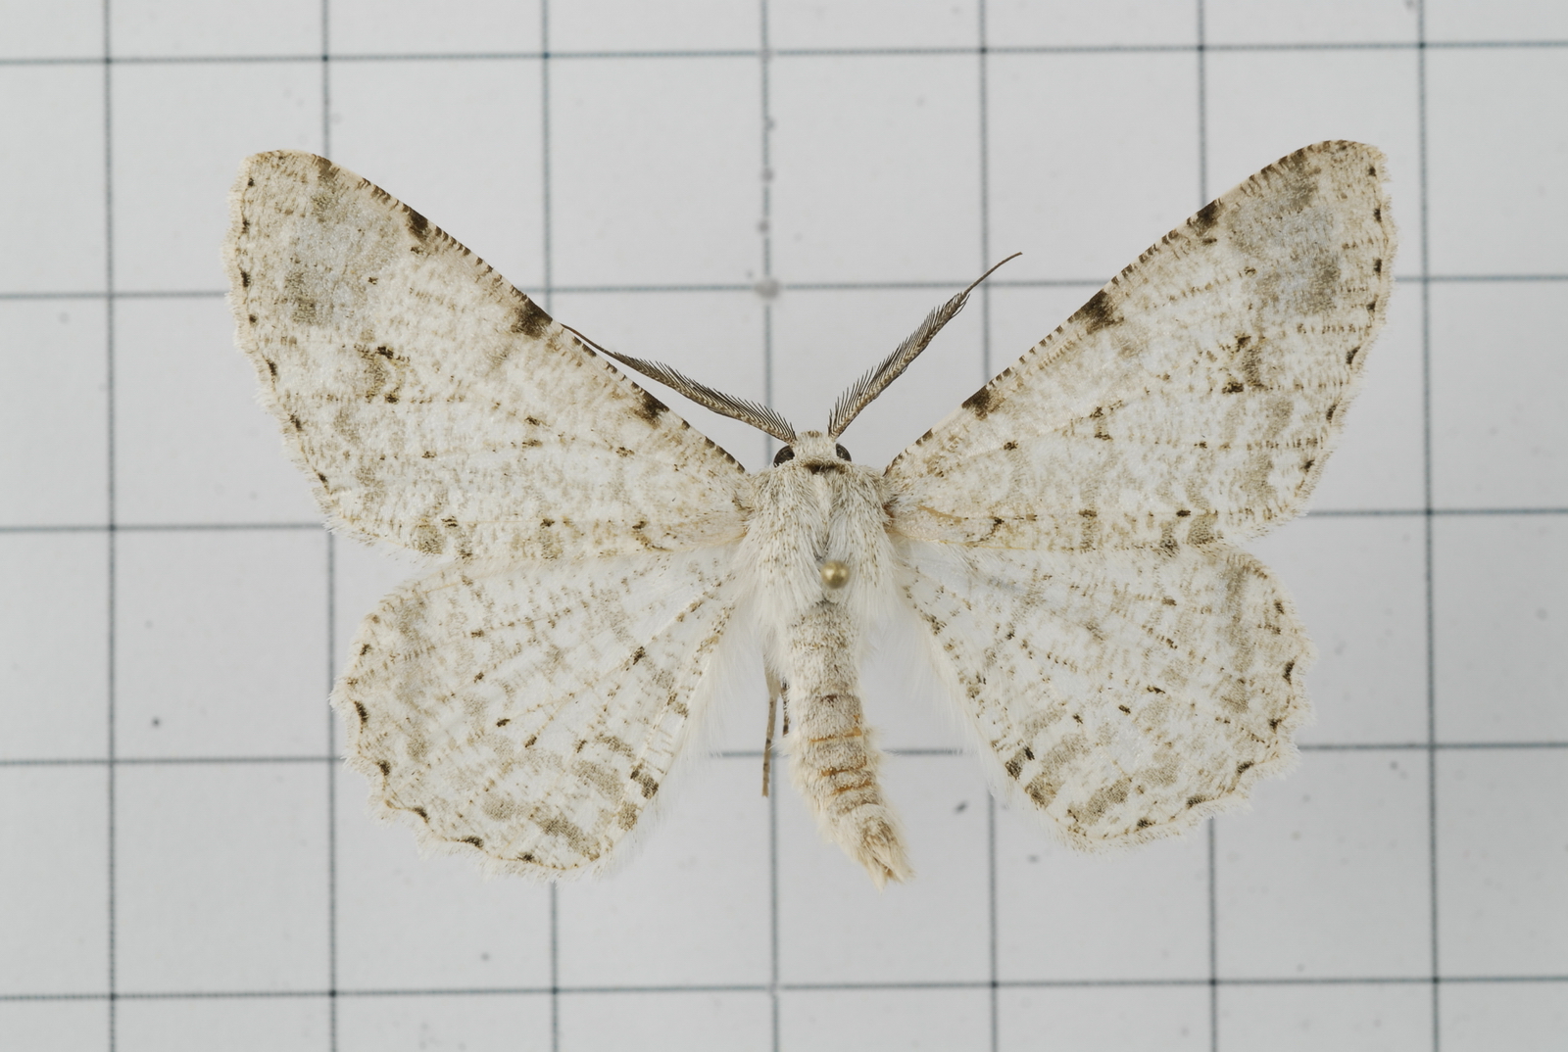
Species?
Lassaba parvalbidaria parvalbidaria
